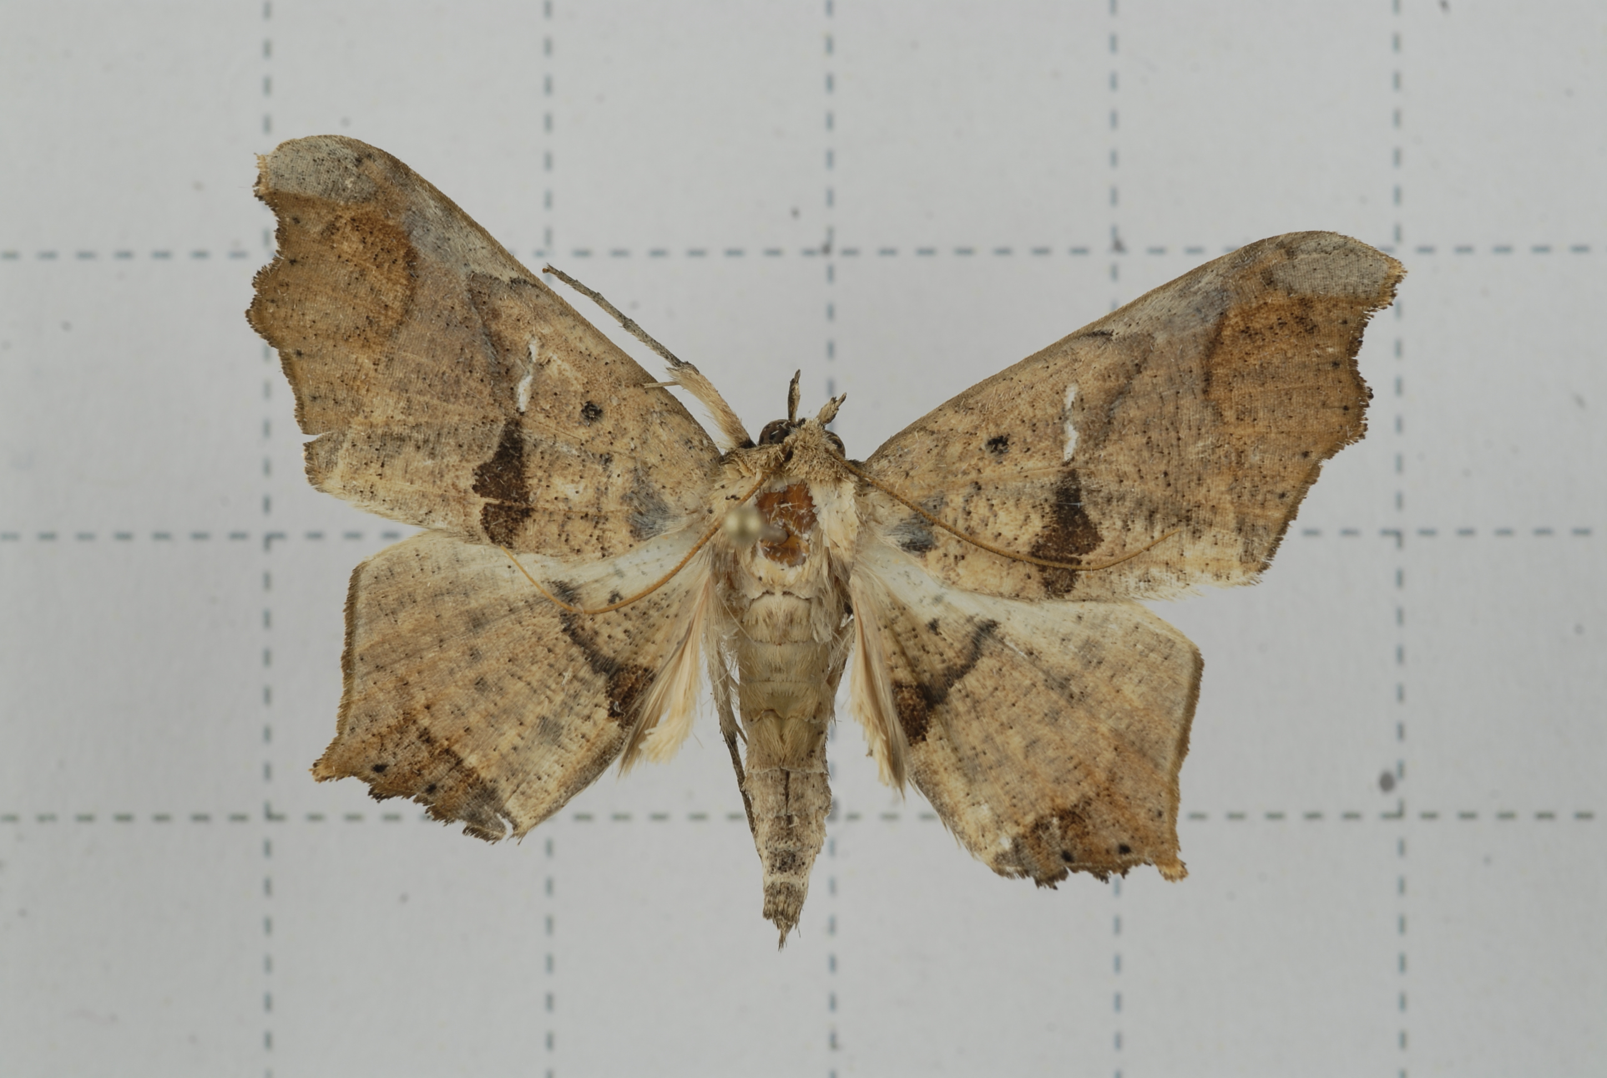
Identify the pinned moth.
Semiothisops macariata
